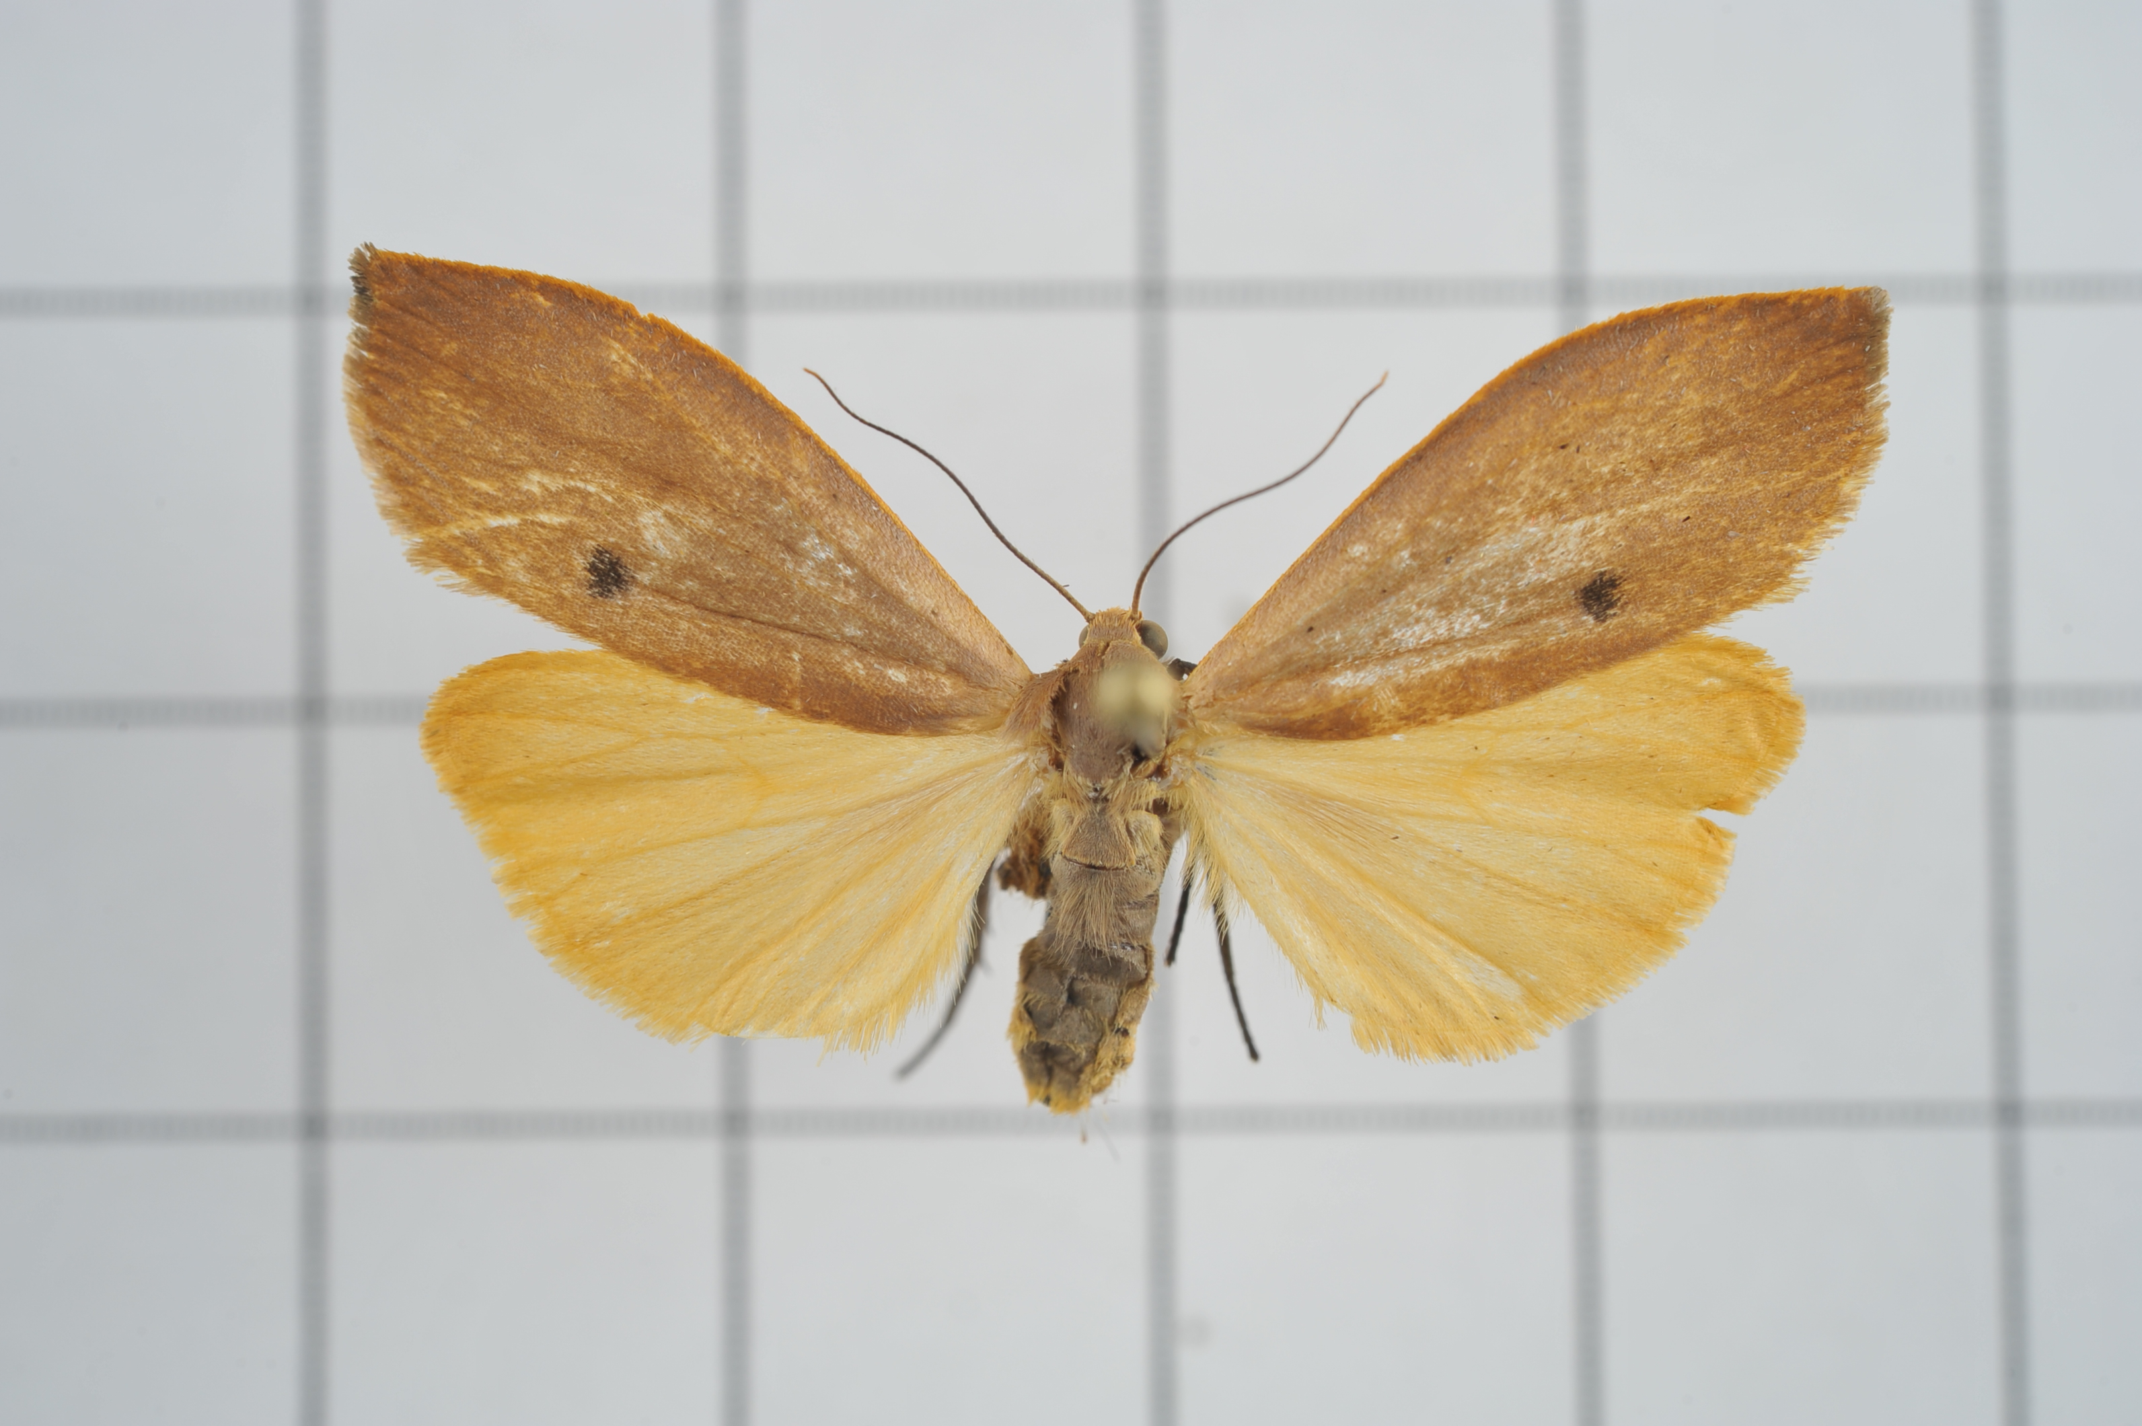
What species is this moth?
Manulea postmaculosa
